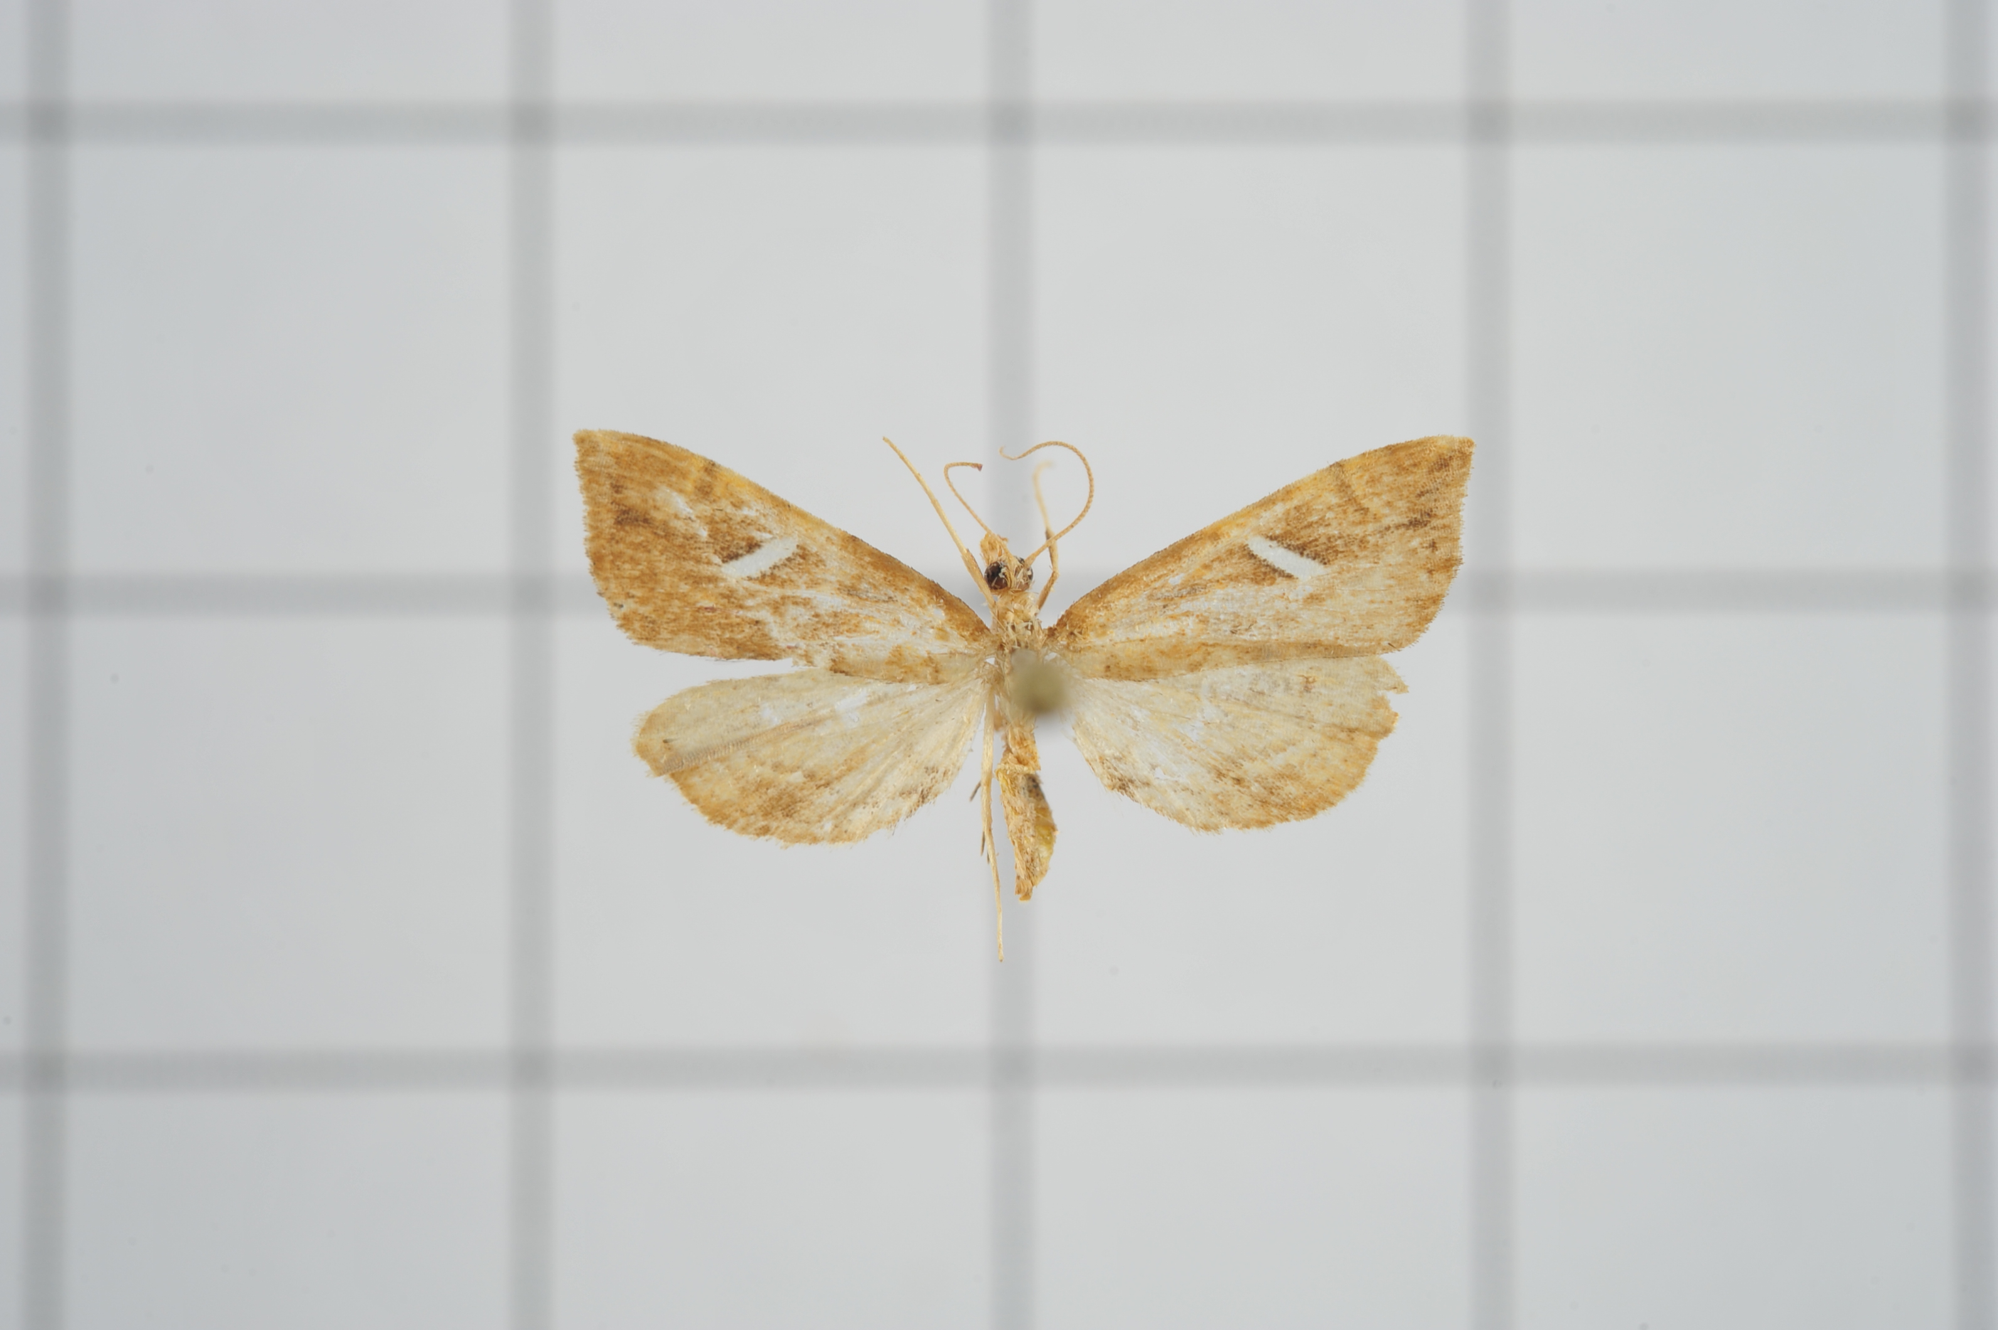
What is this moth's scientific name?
Uthinia albisignalis
